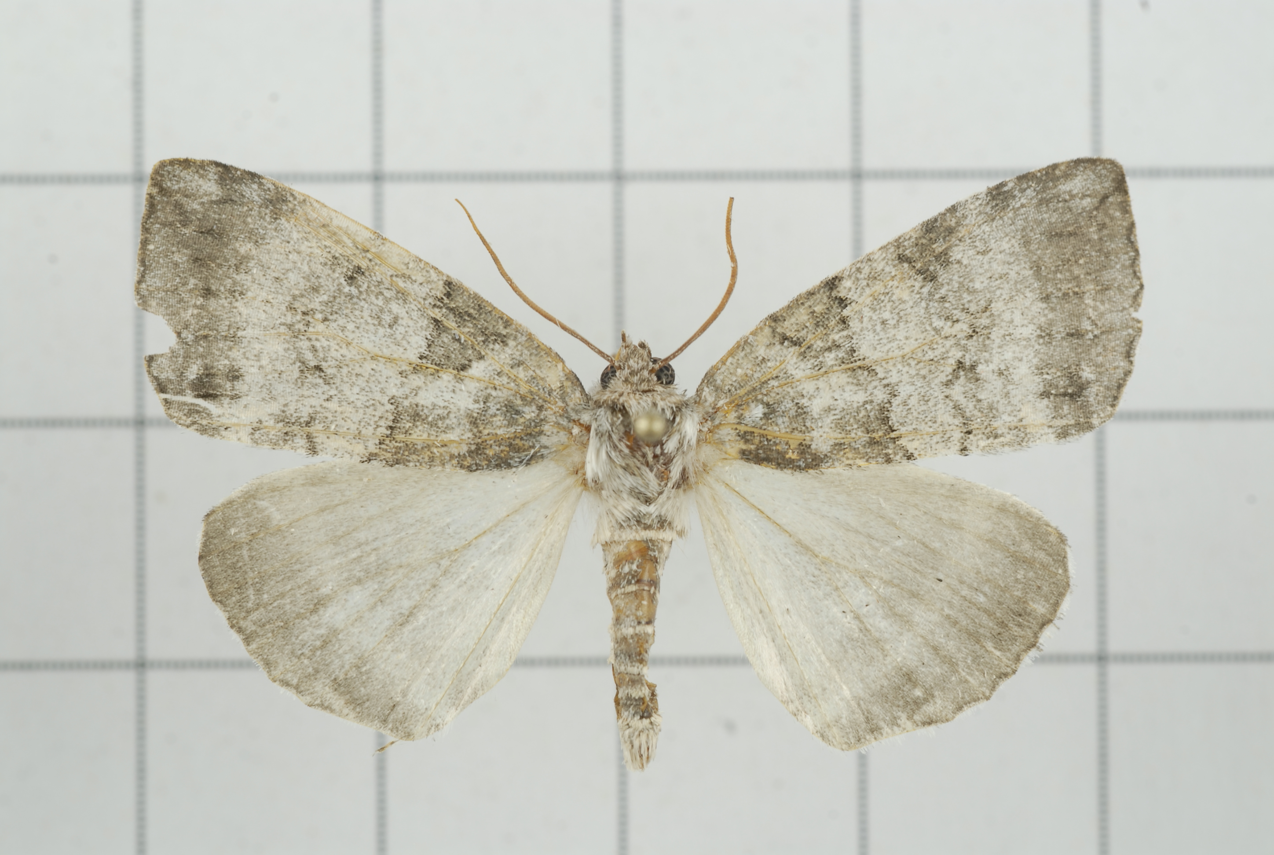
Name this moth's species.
Parapsestis tomponis tomponis
